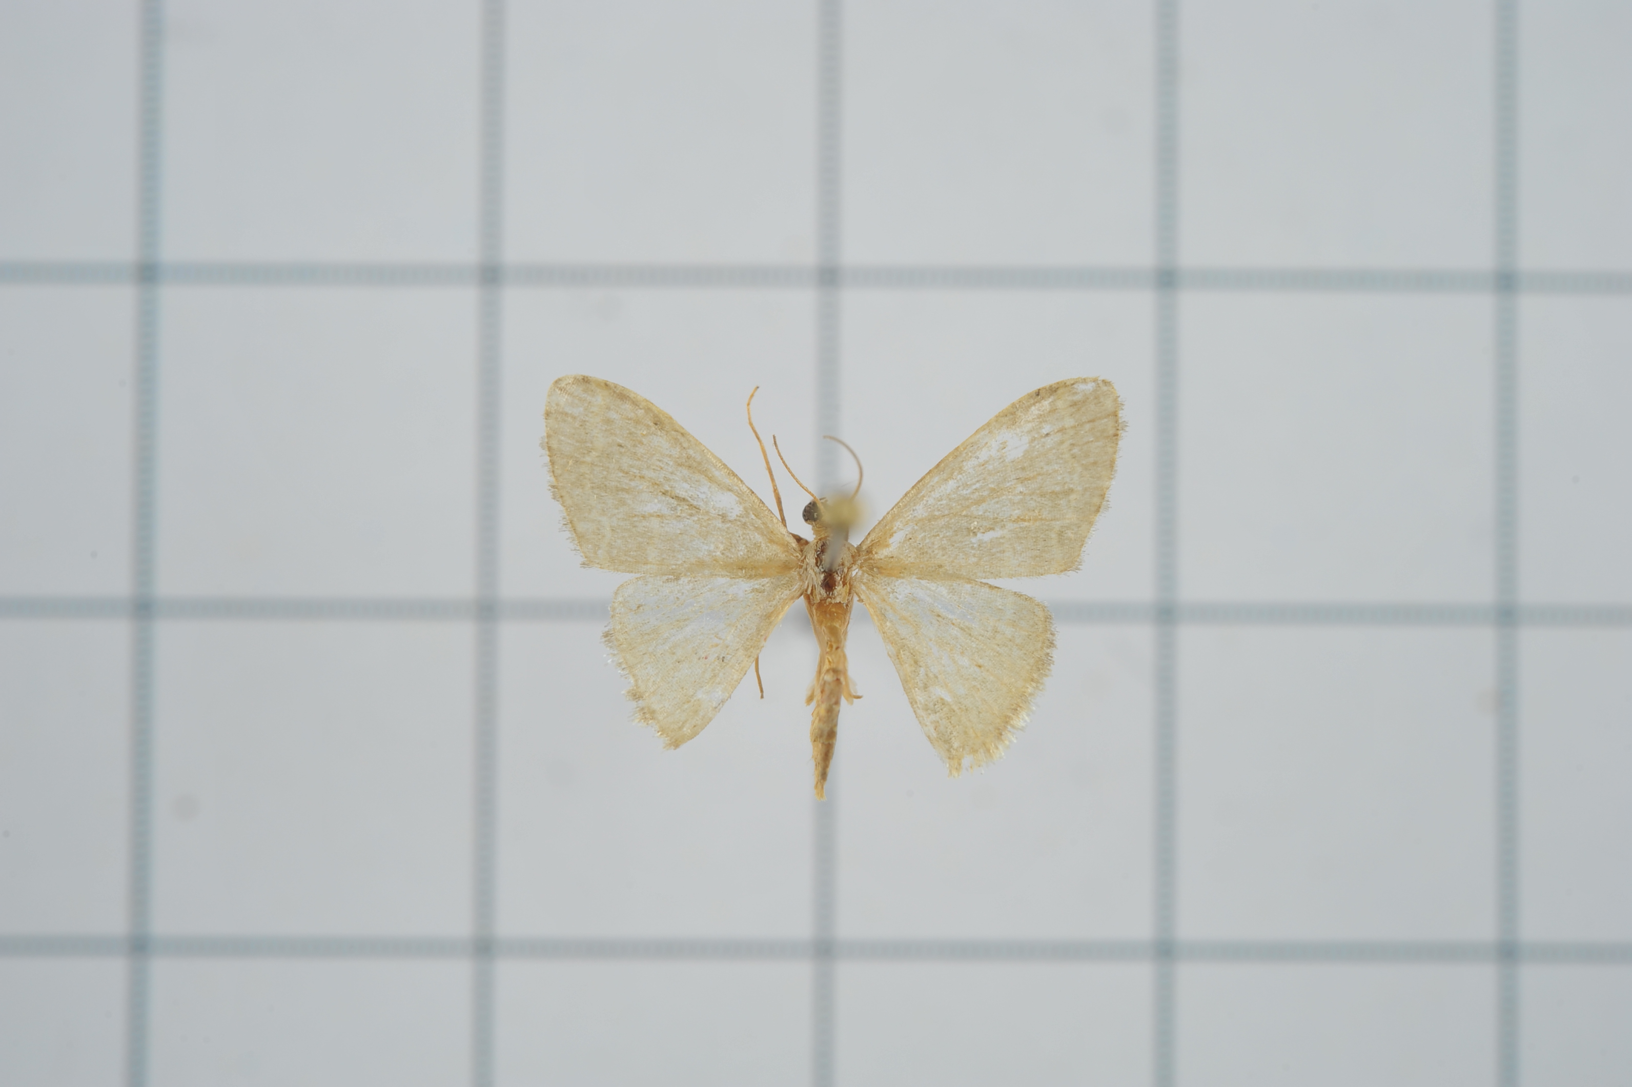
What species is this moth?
Lophophleps purpurea
